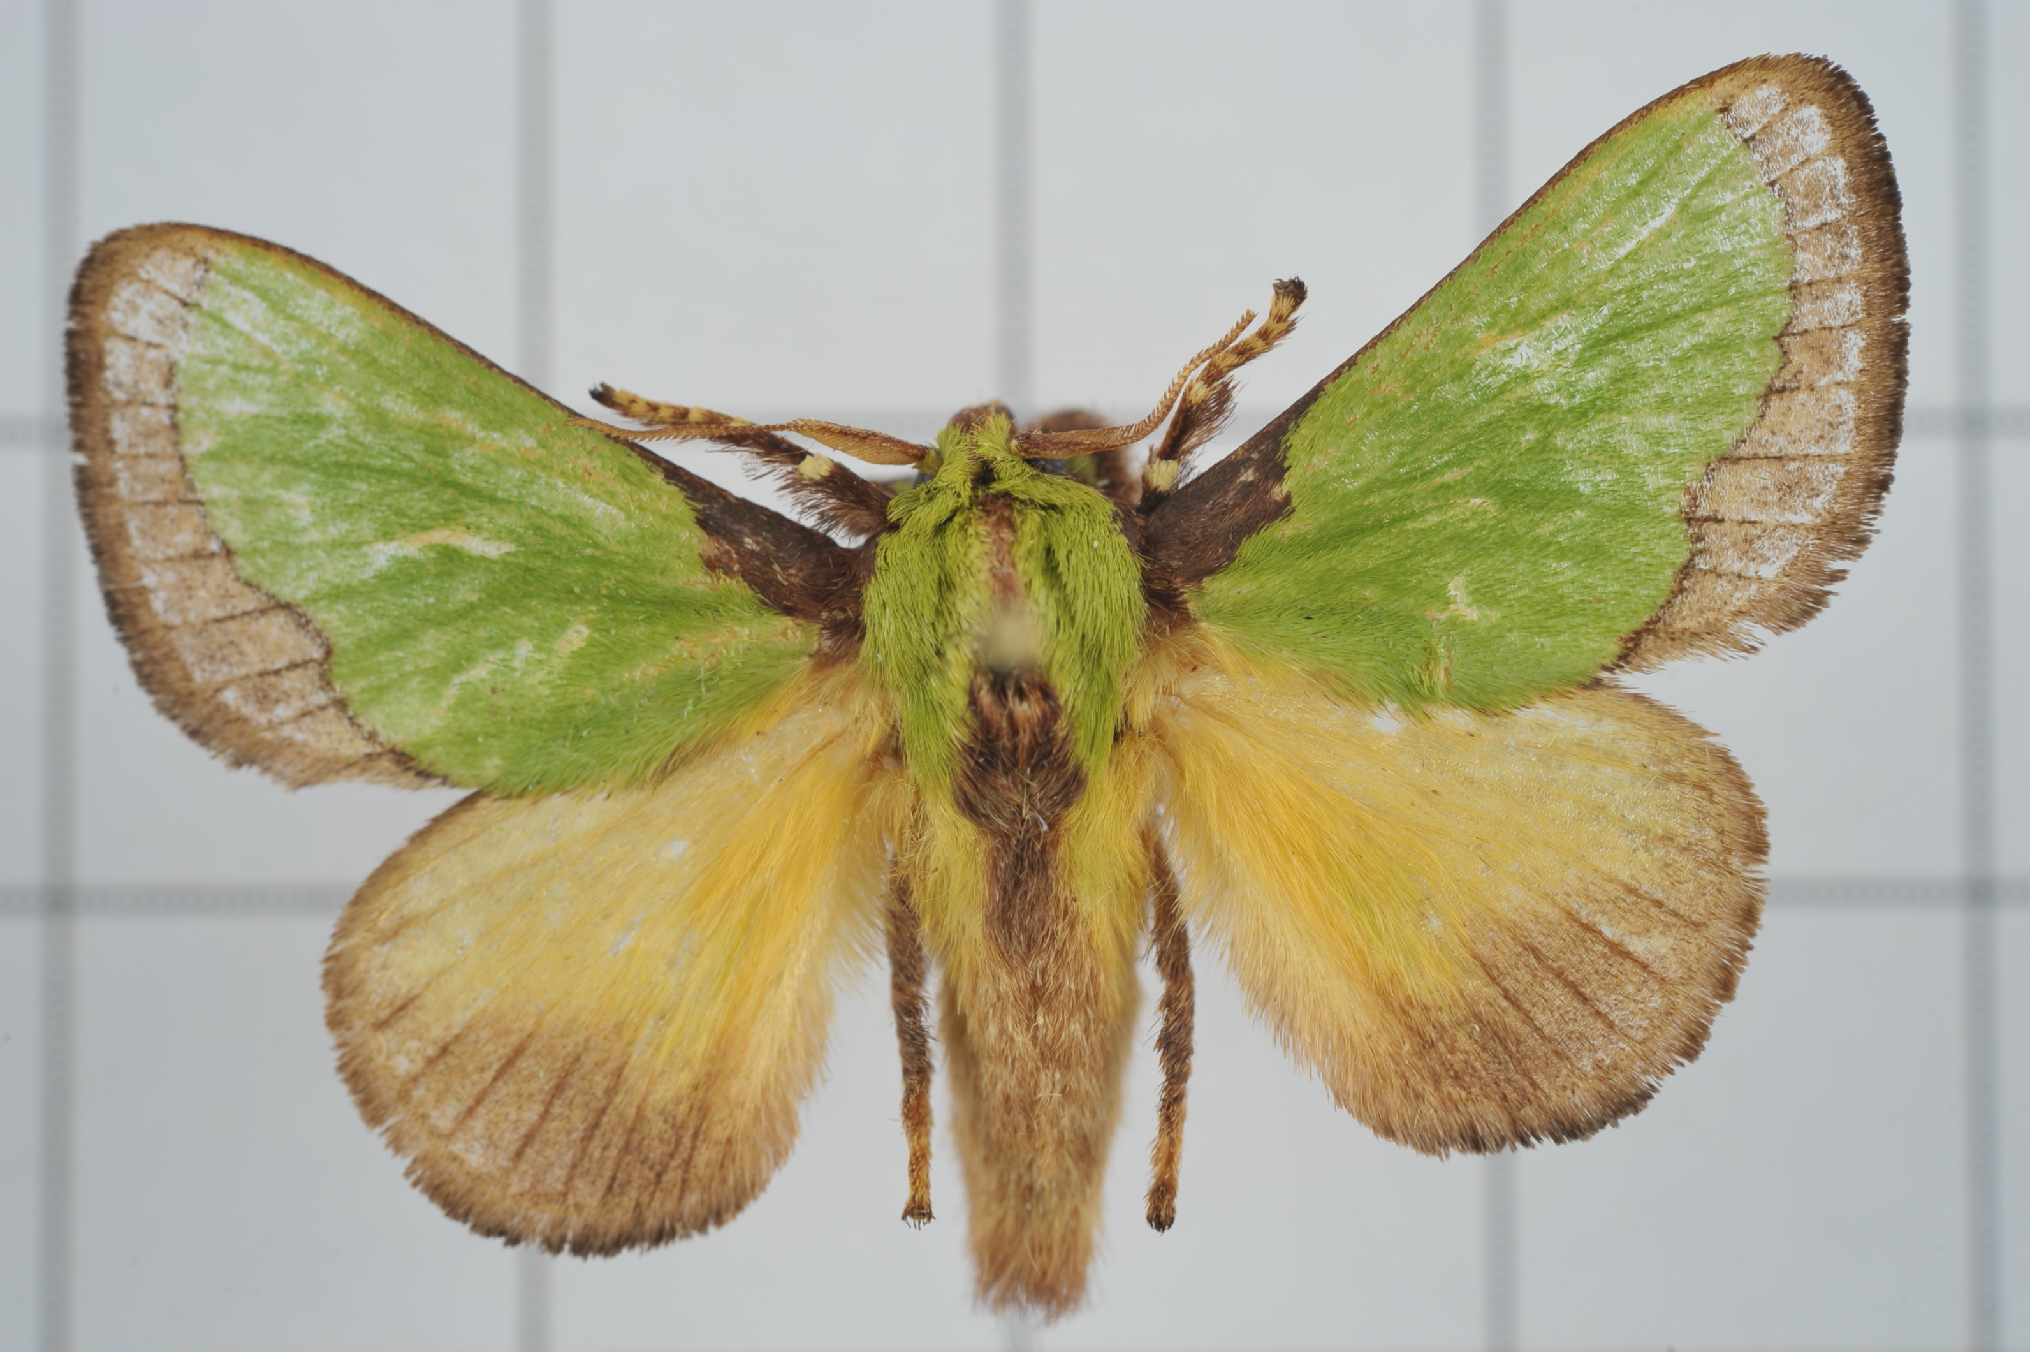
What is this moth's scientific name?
Parasa shirakii
